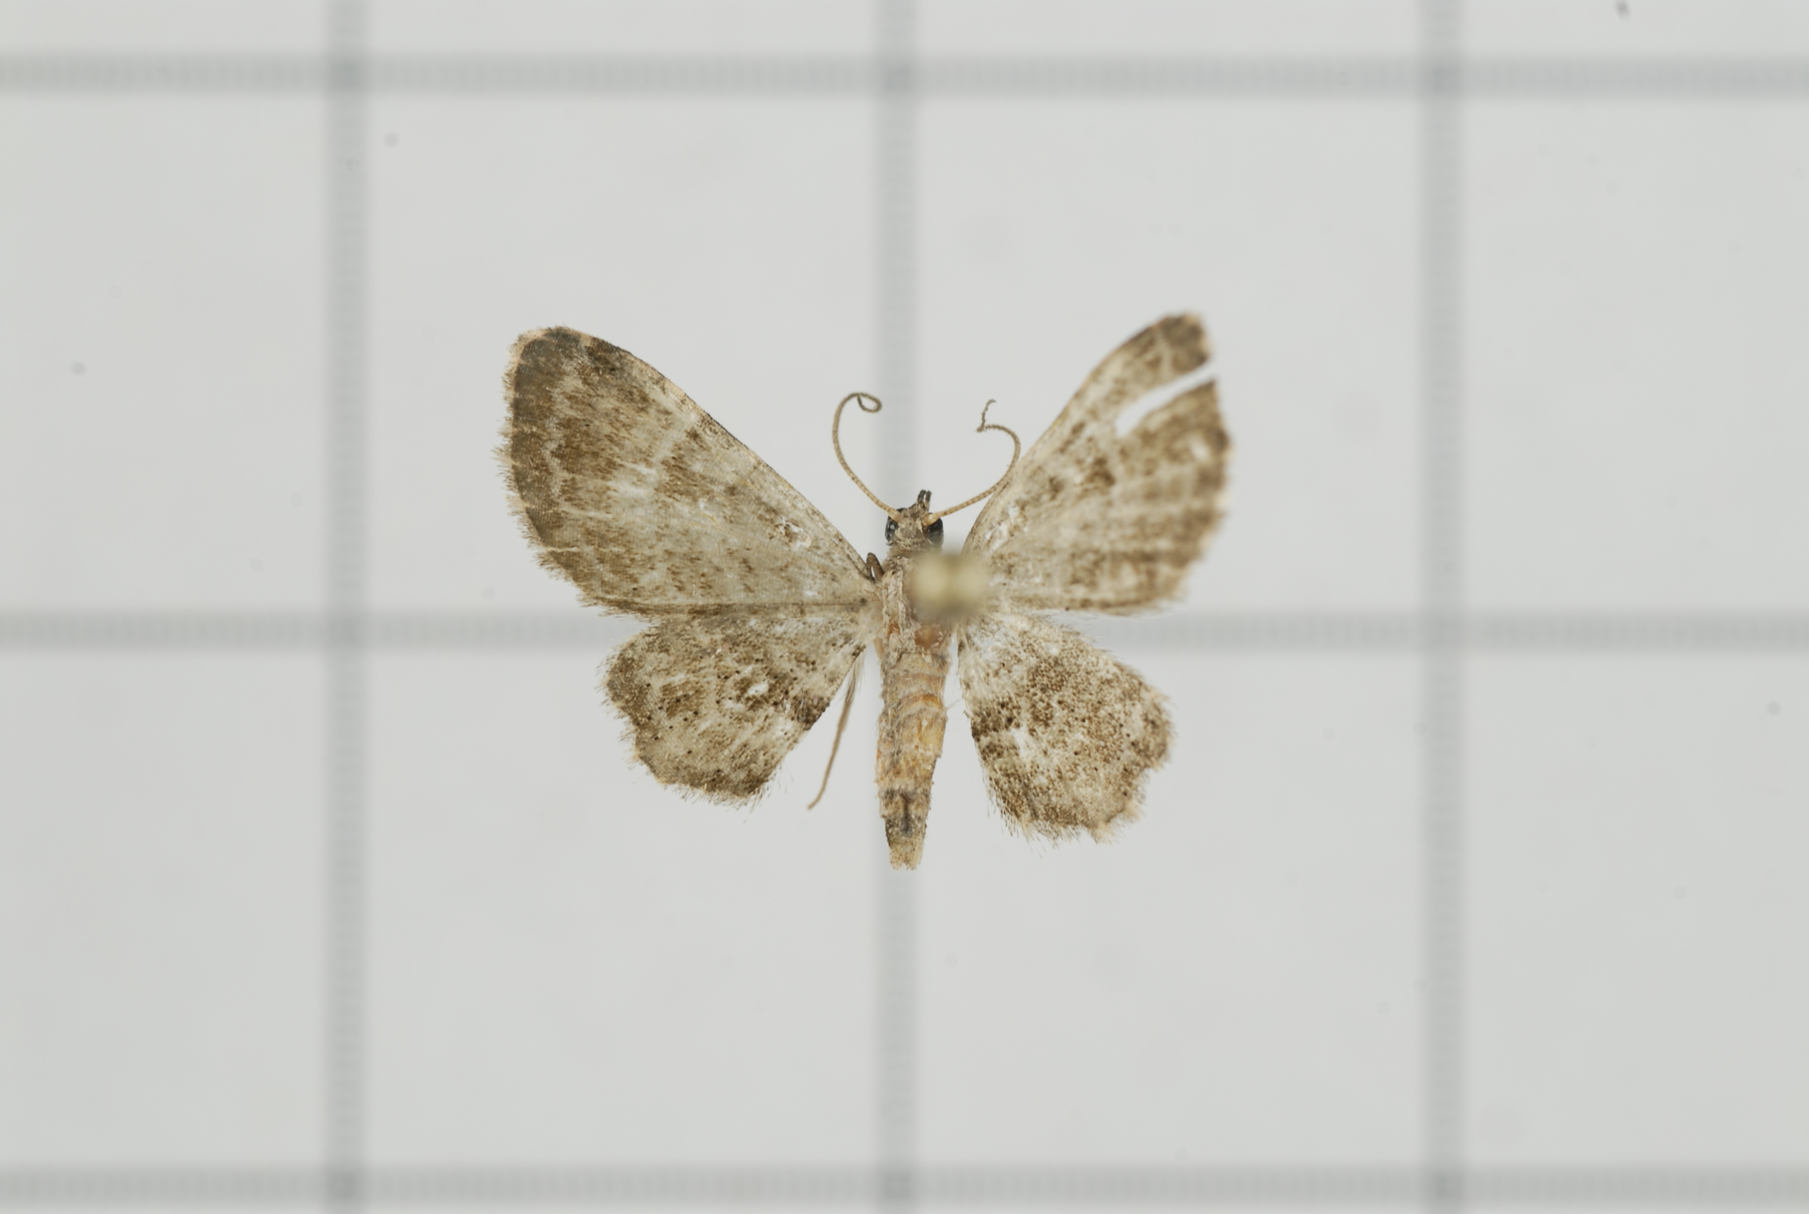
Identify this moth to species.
Bosara kadooriensis
